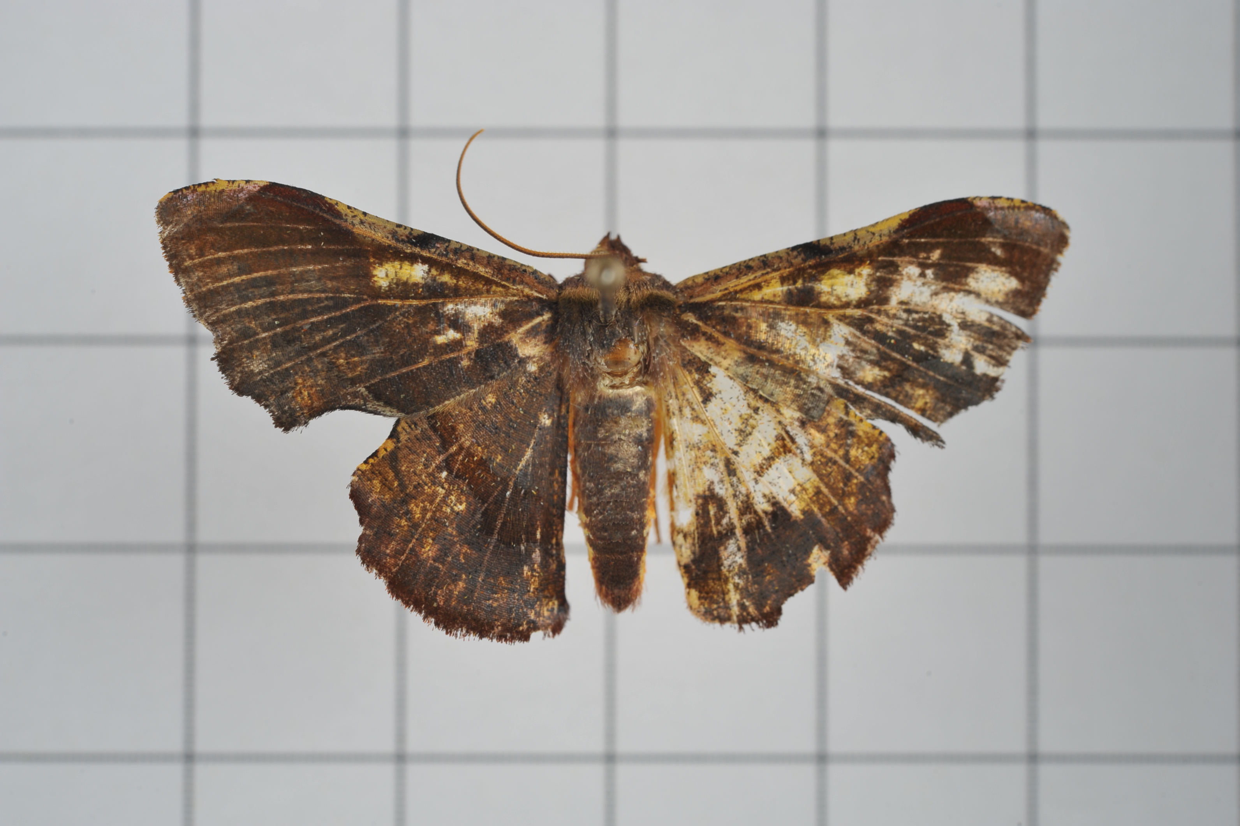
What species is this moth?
Fascellina chromataria
